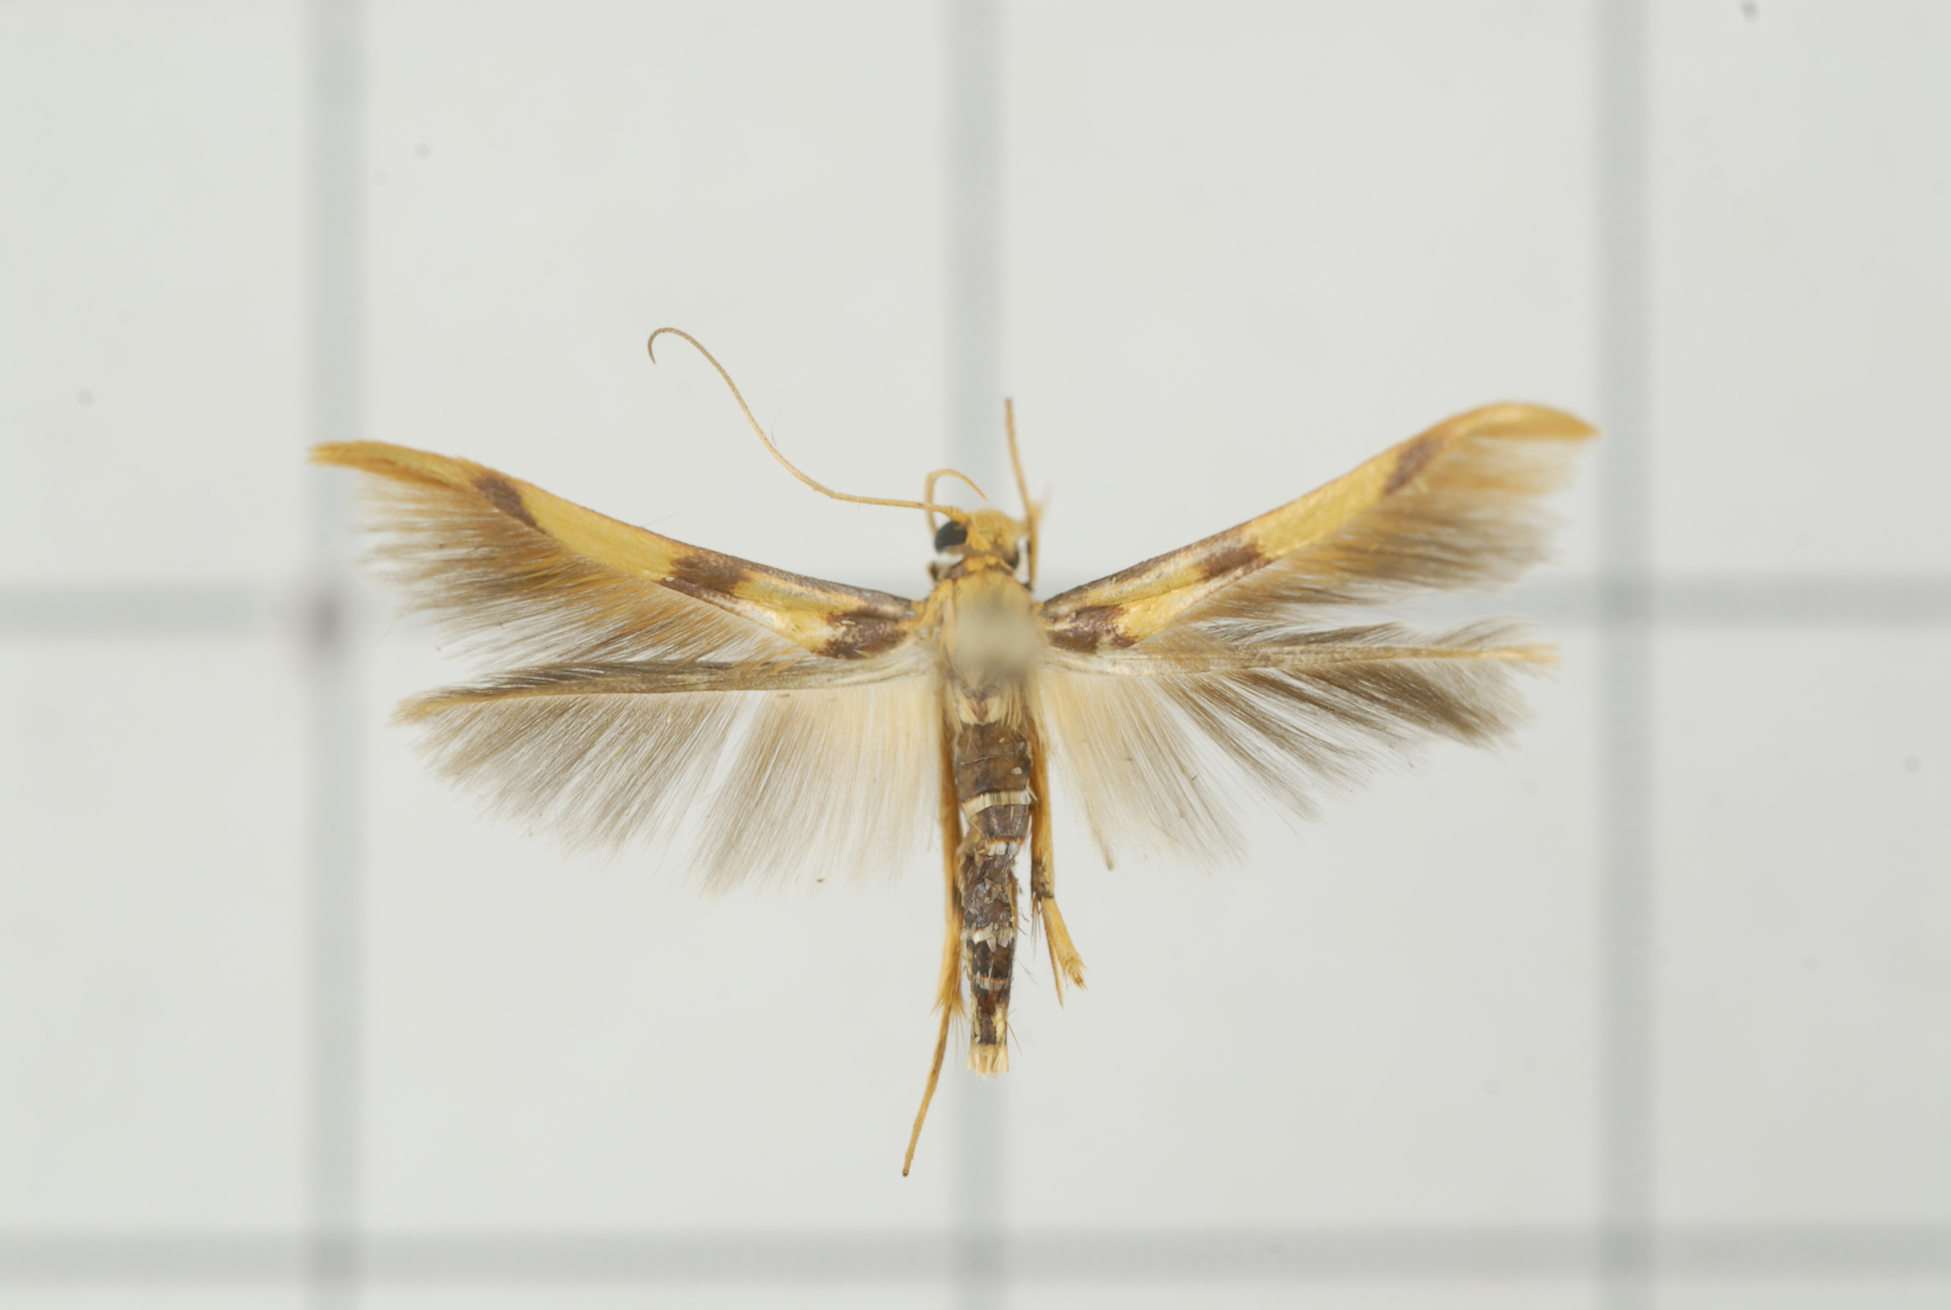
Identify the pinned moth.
Stathmopoda fusciumeraris
